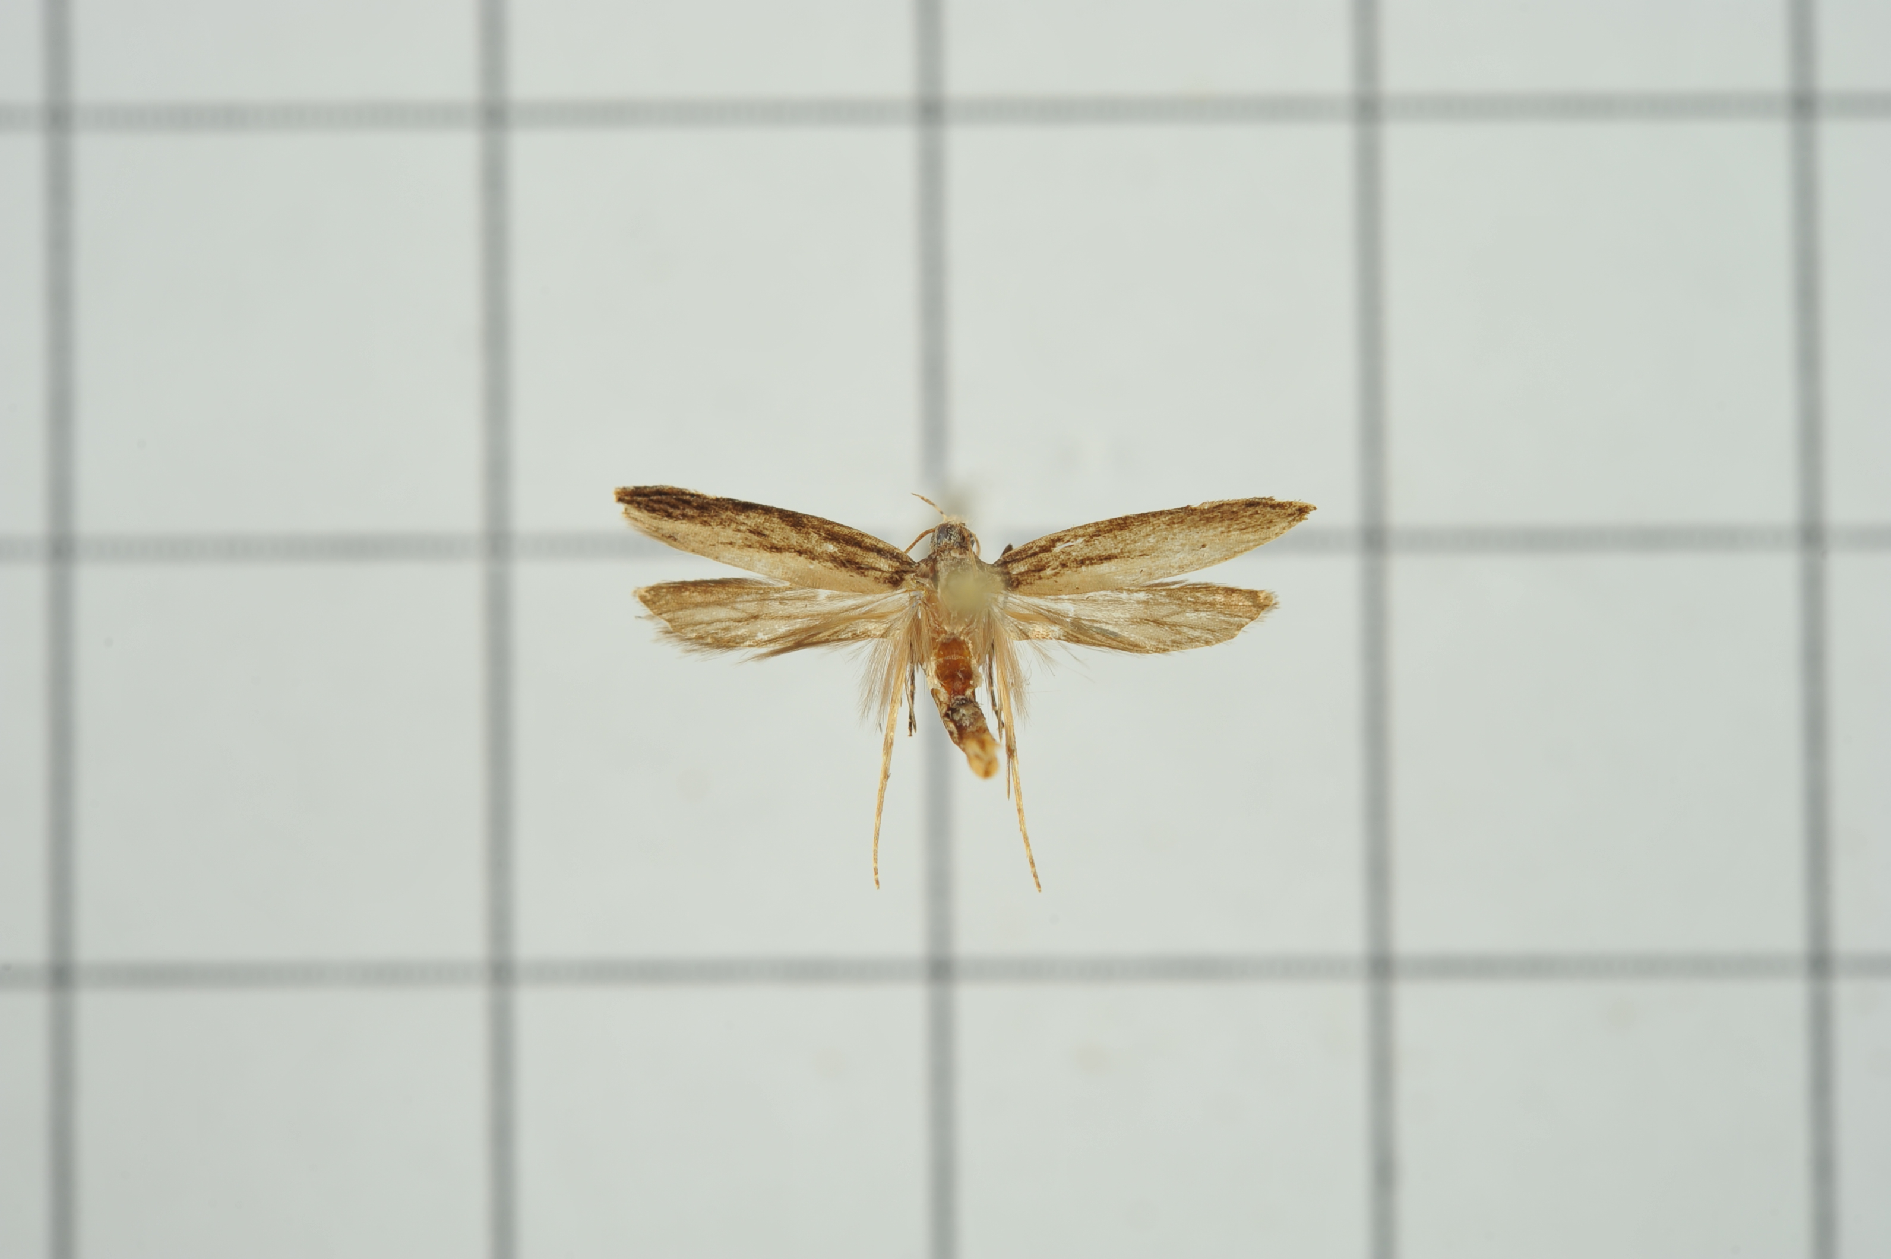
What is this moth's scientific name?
Hypatima spathota
